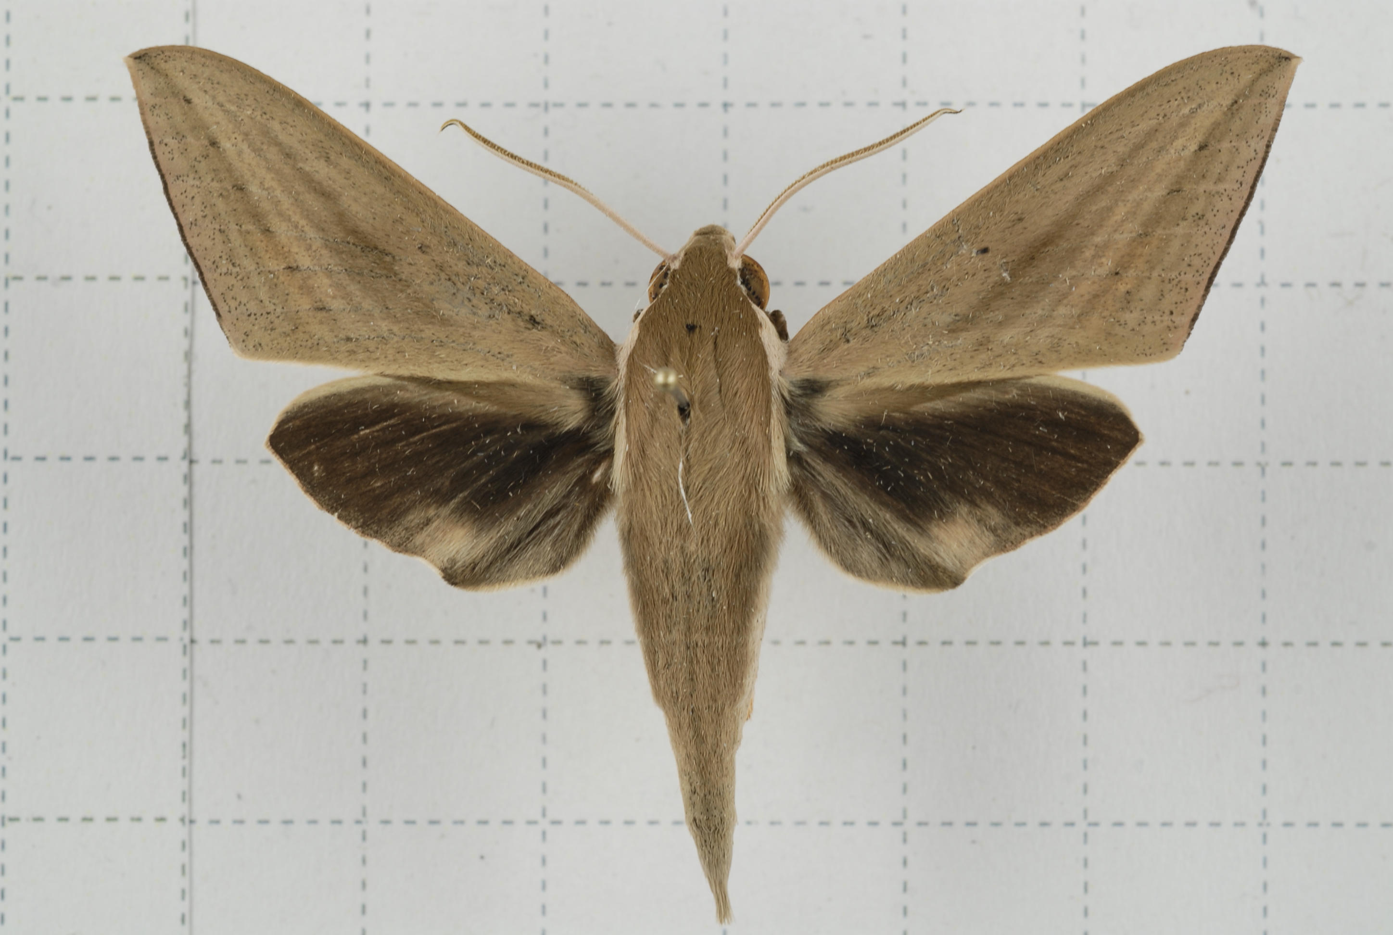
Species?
Theretra lucasii
